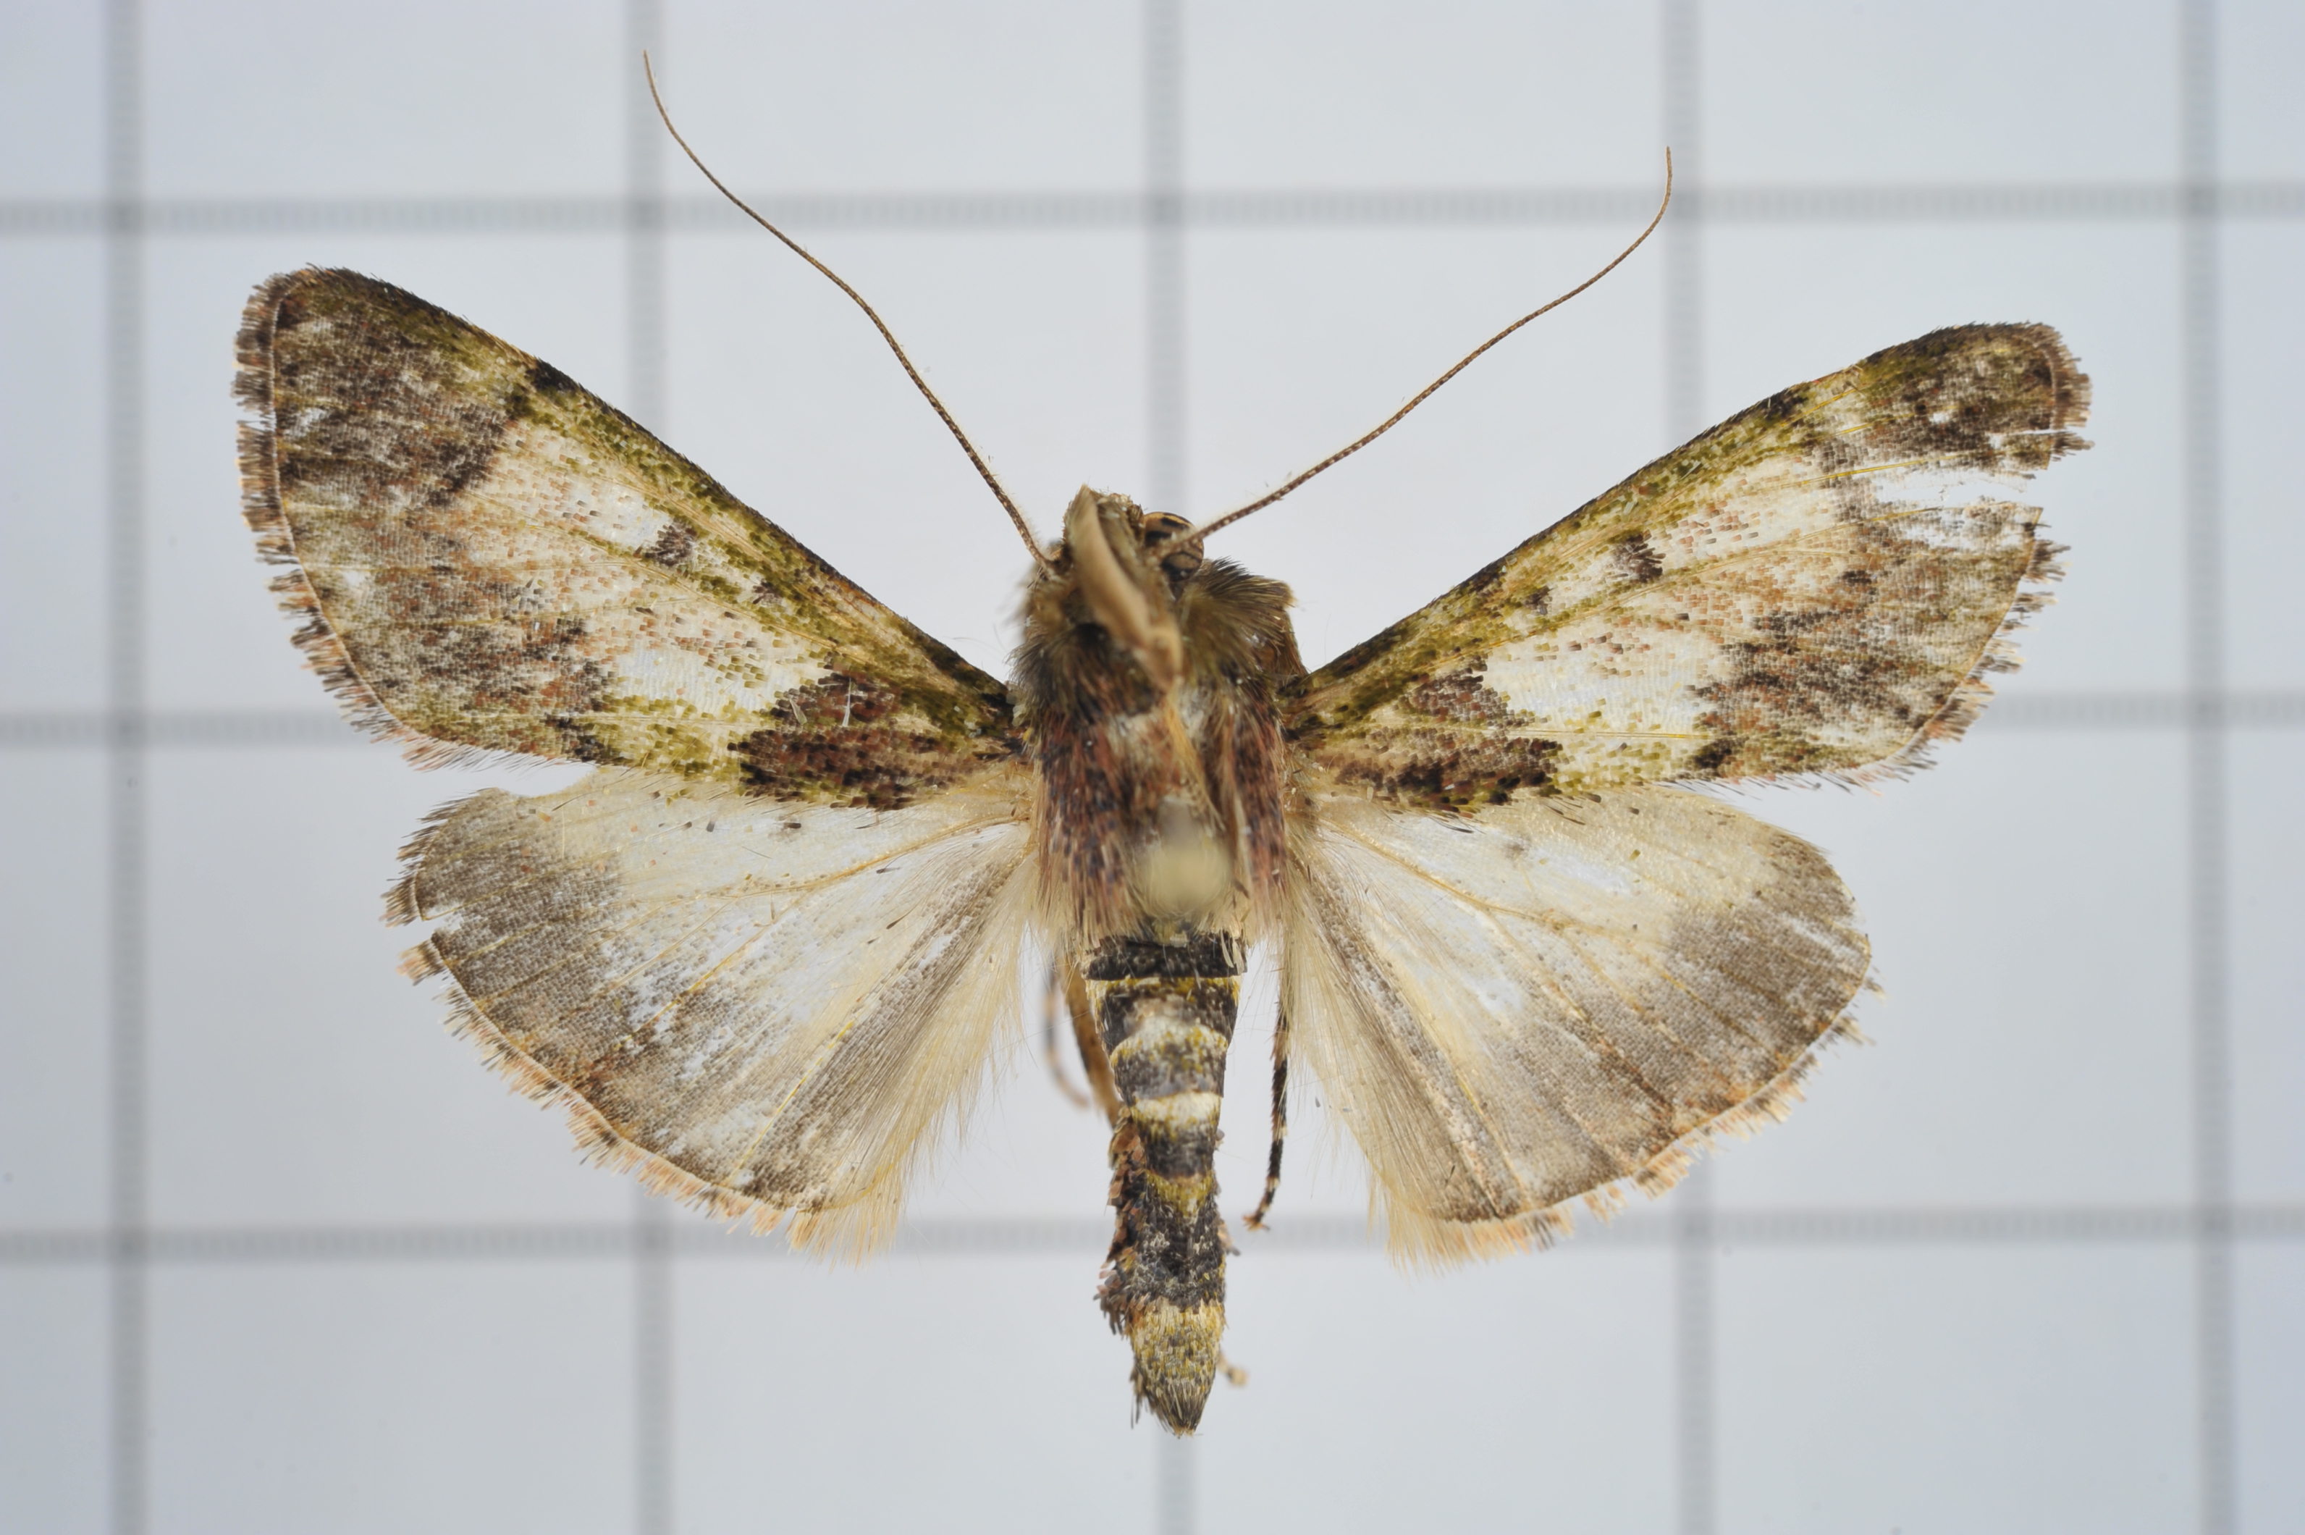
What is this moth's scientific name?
Teliphasa nubilosa
